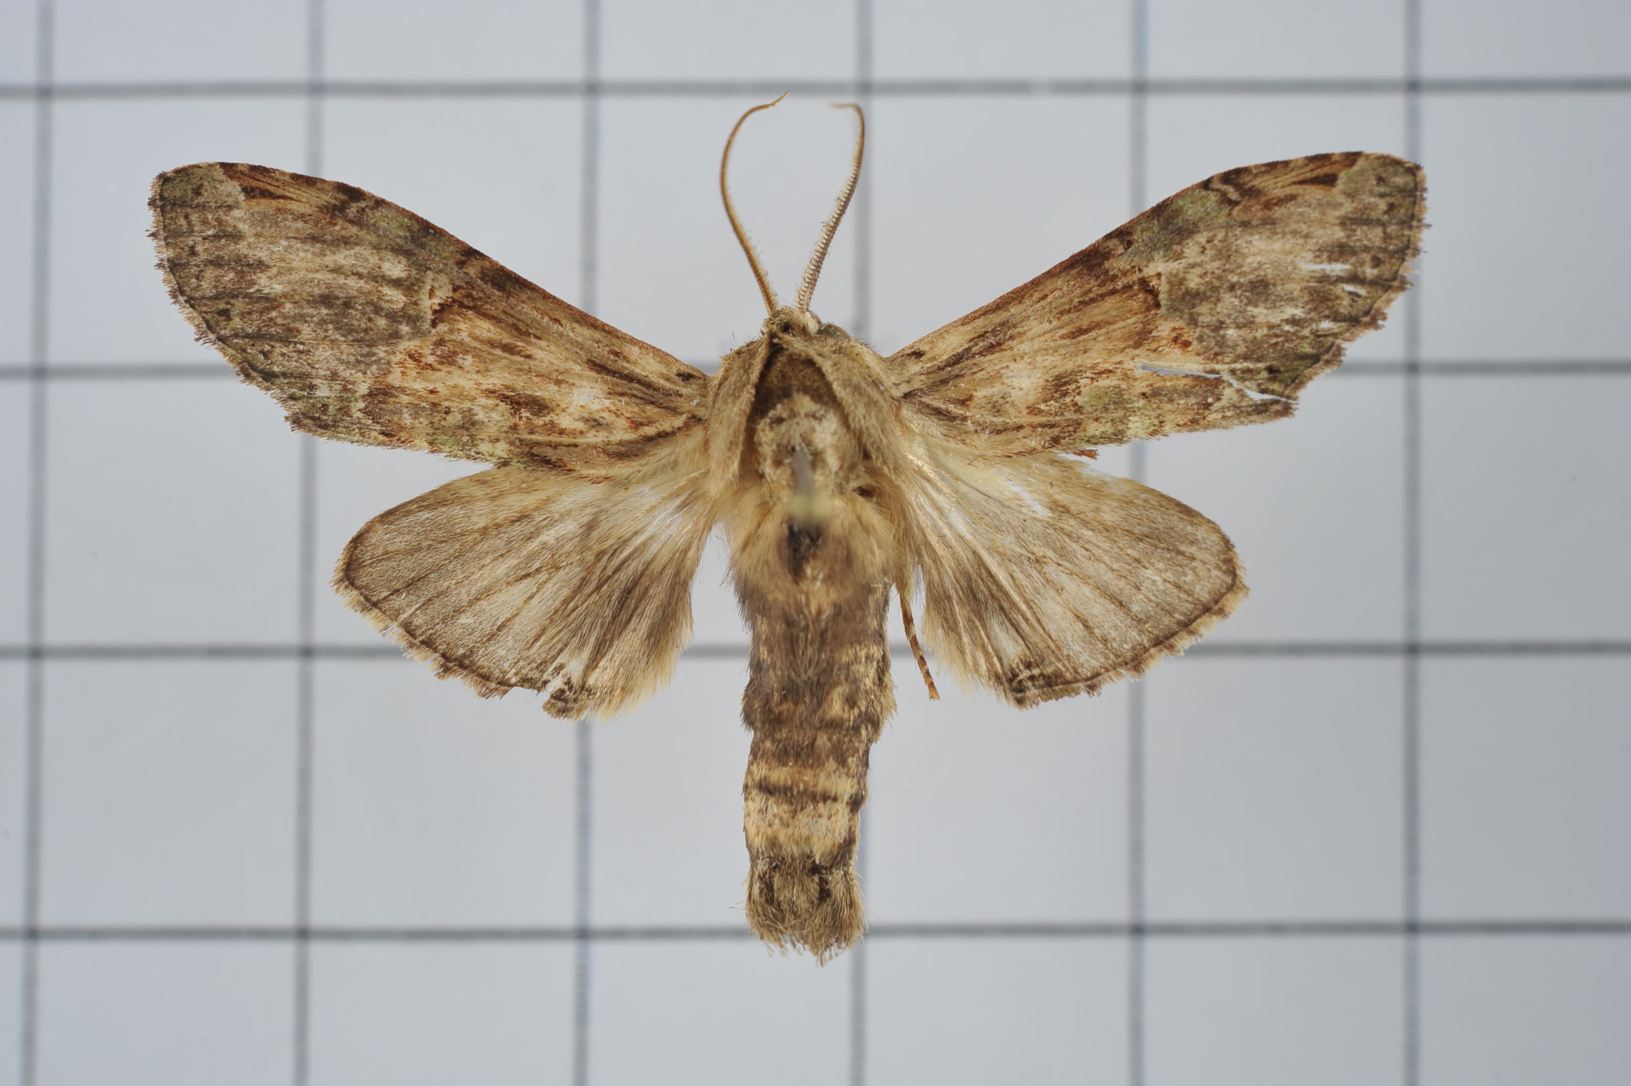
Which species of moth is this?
Chadisra bipartita
